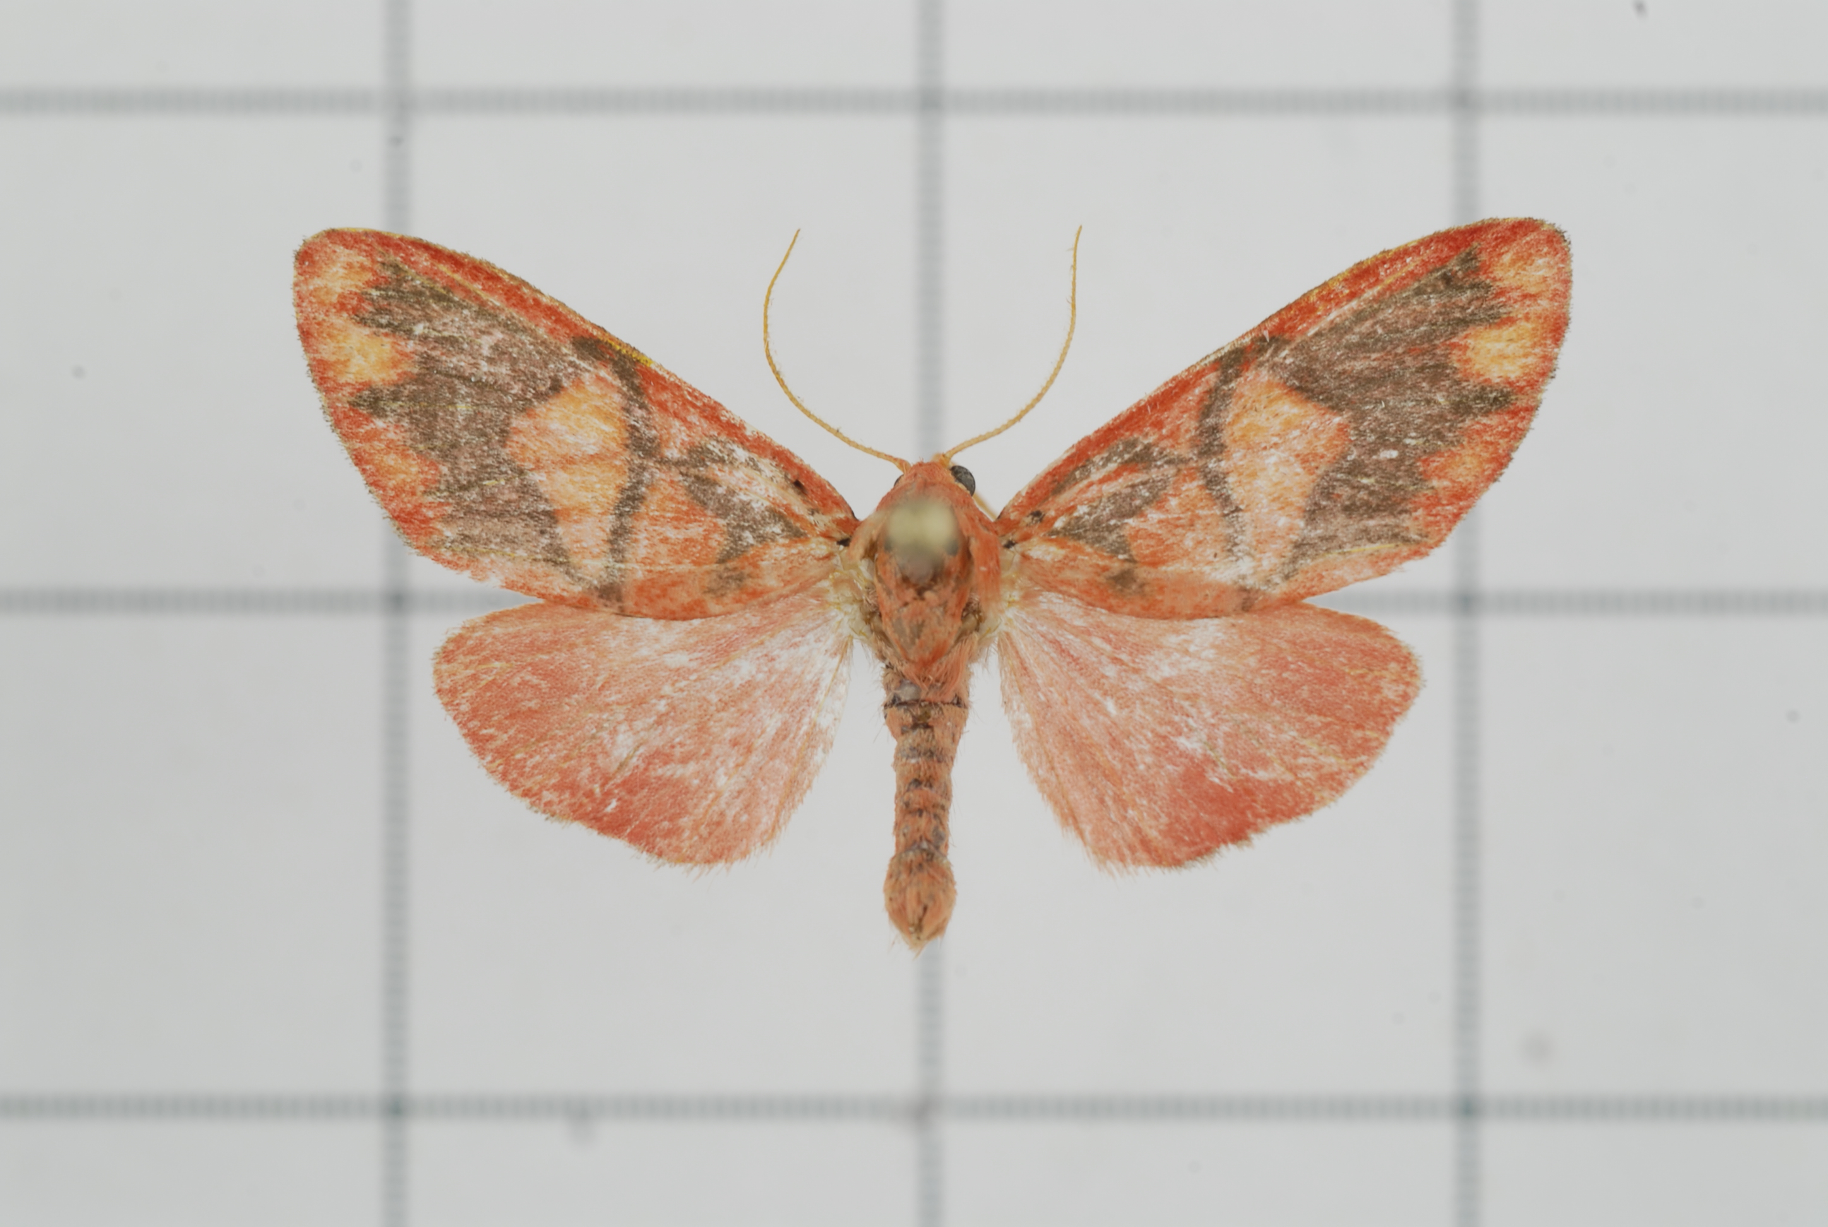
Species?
Matsumursine horishanella
